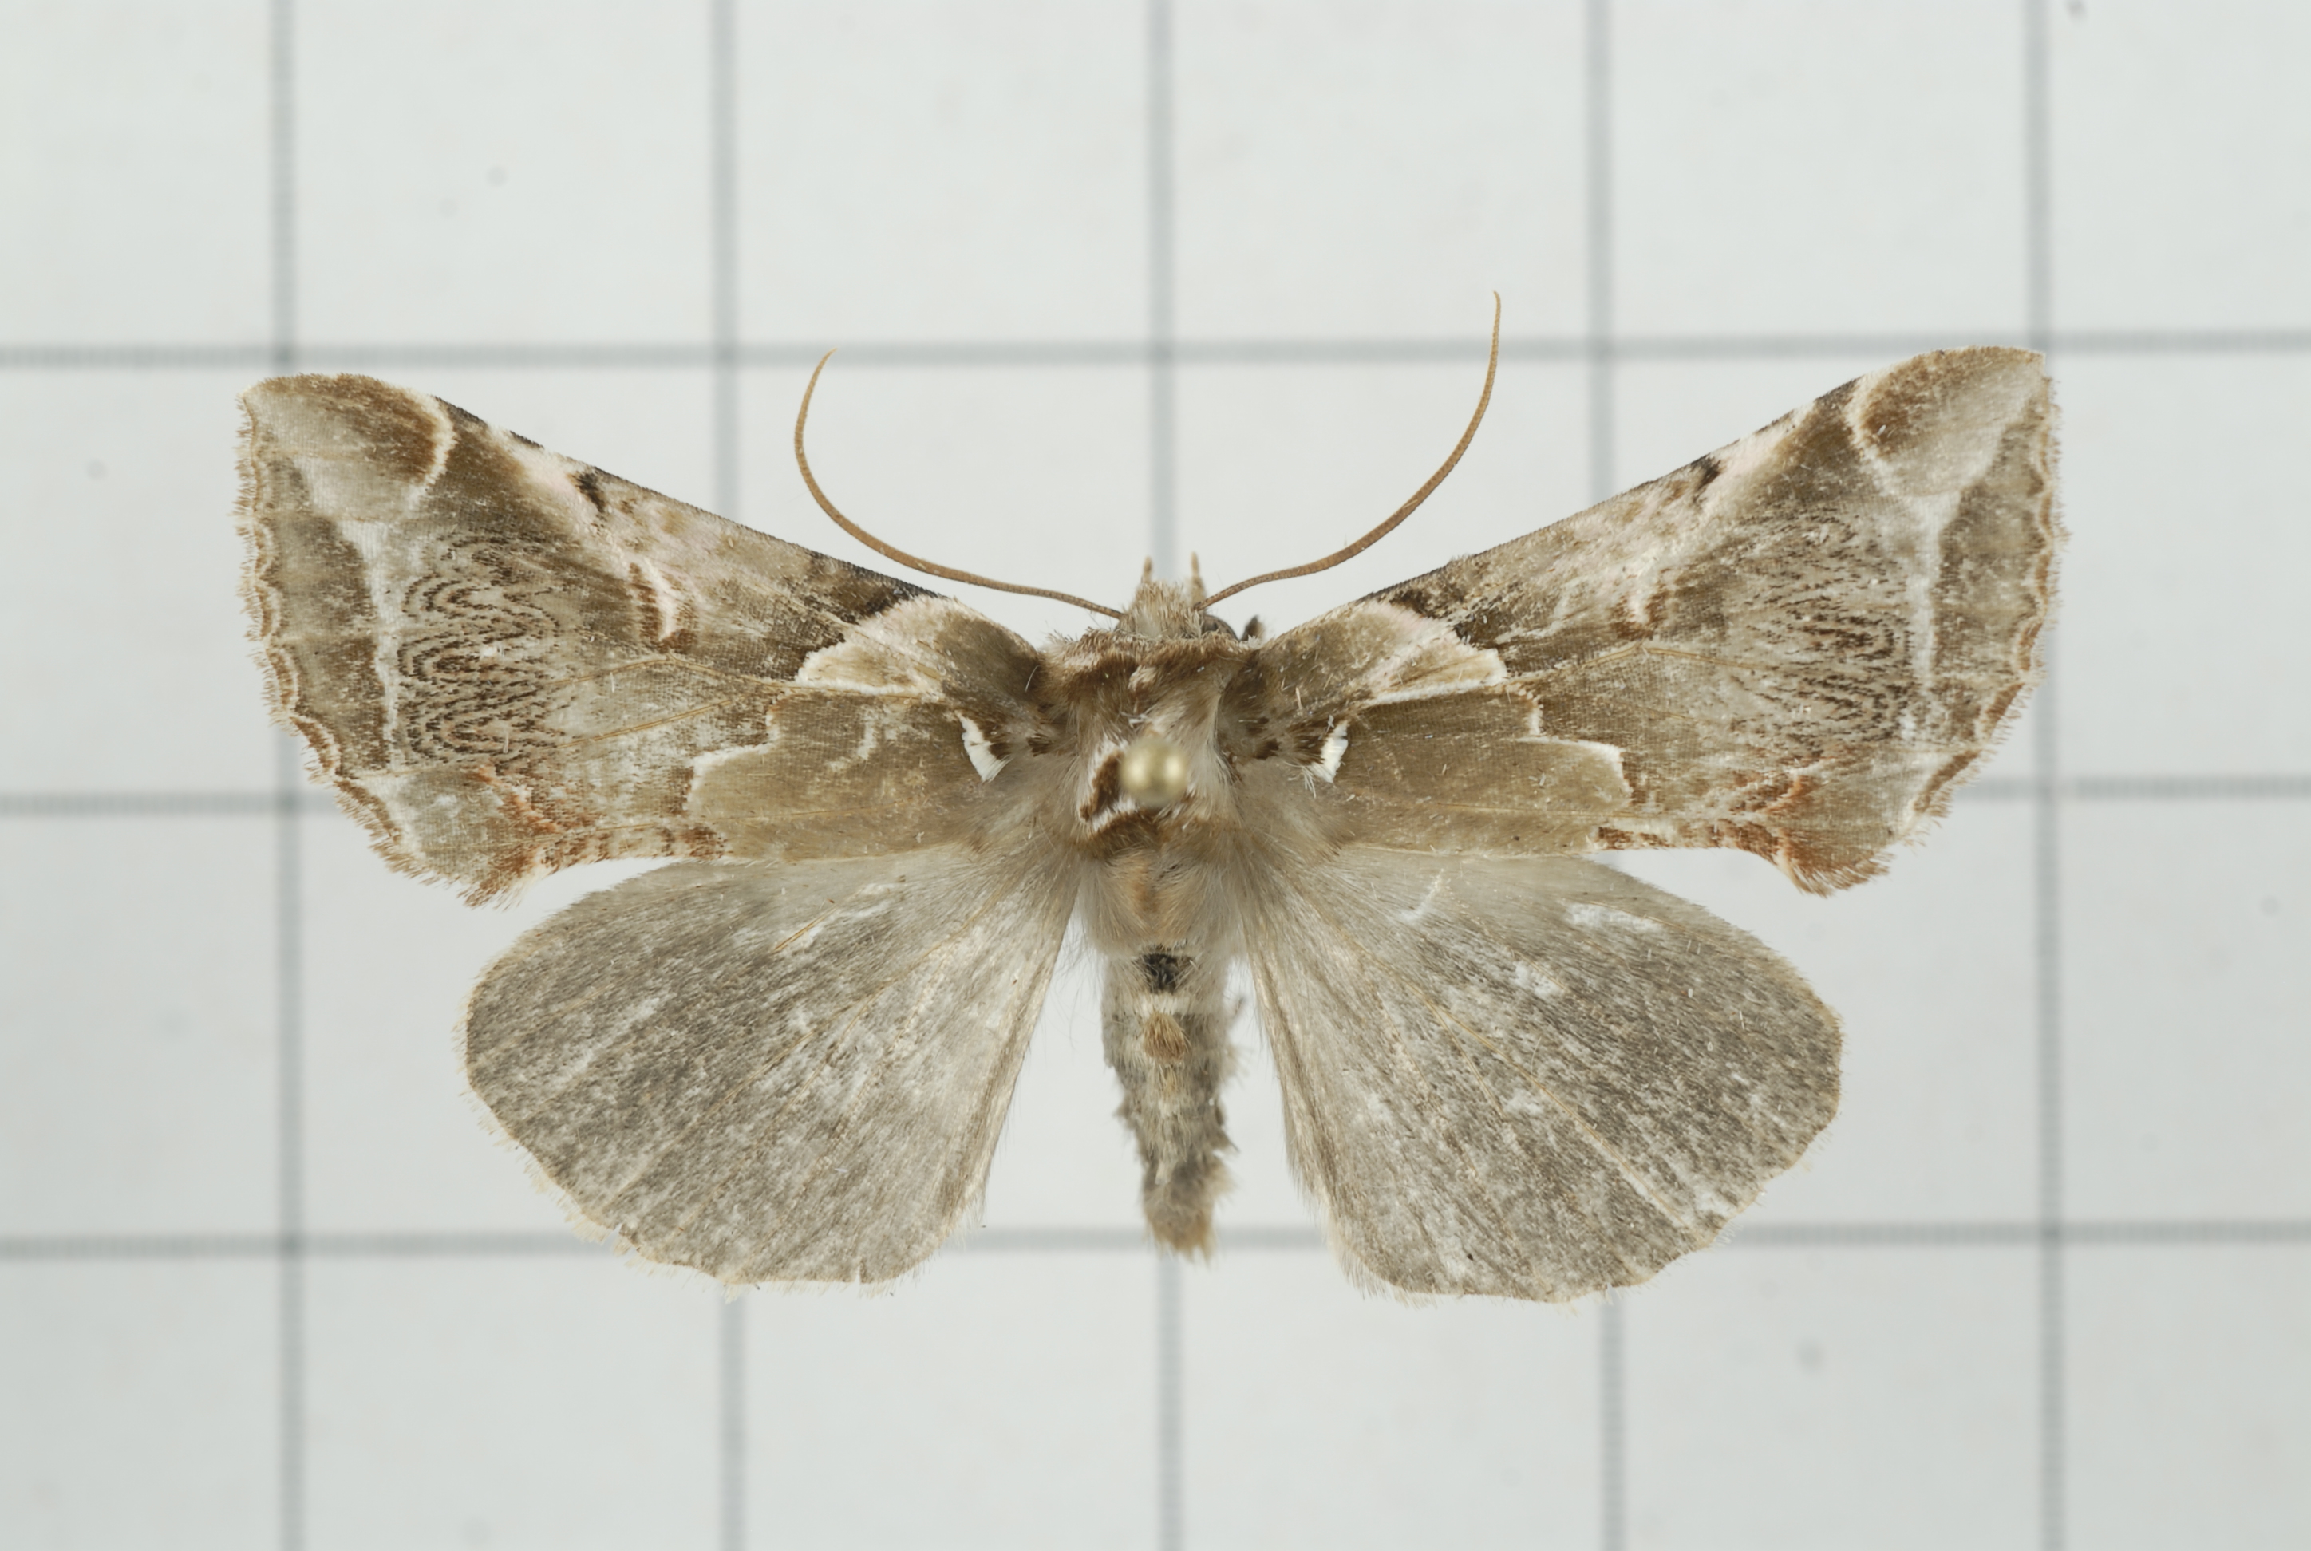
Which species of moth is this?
Habrosyne pterographa
